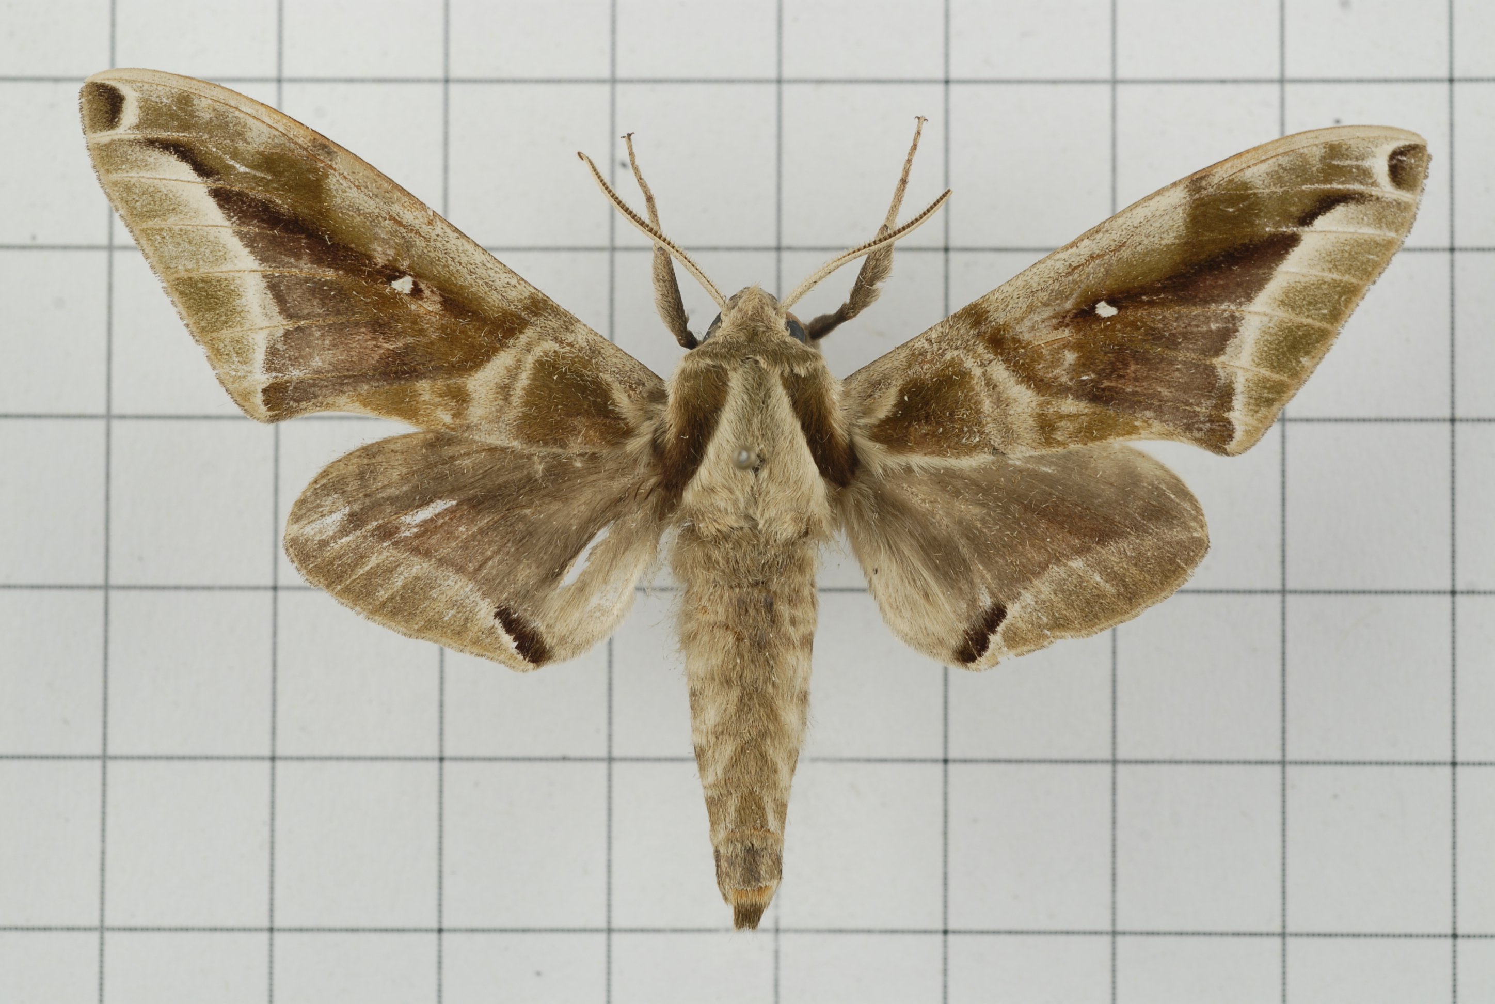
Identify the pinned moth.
Parum colligata
